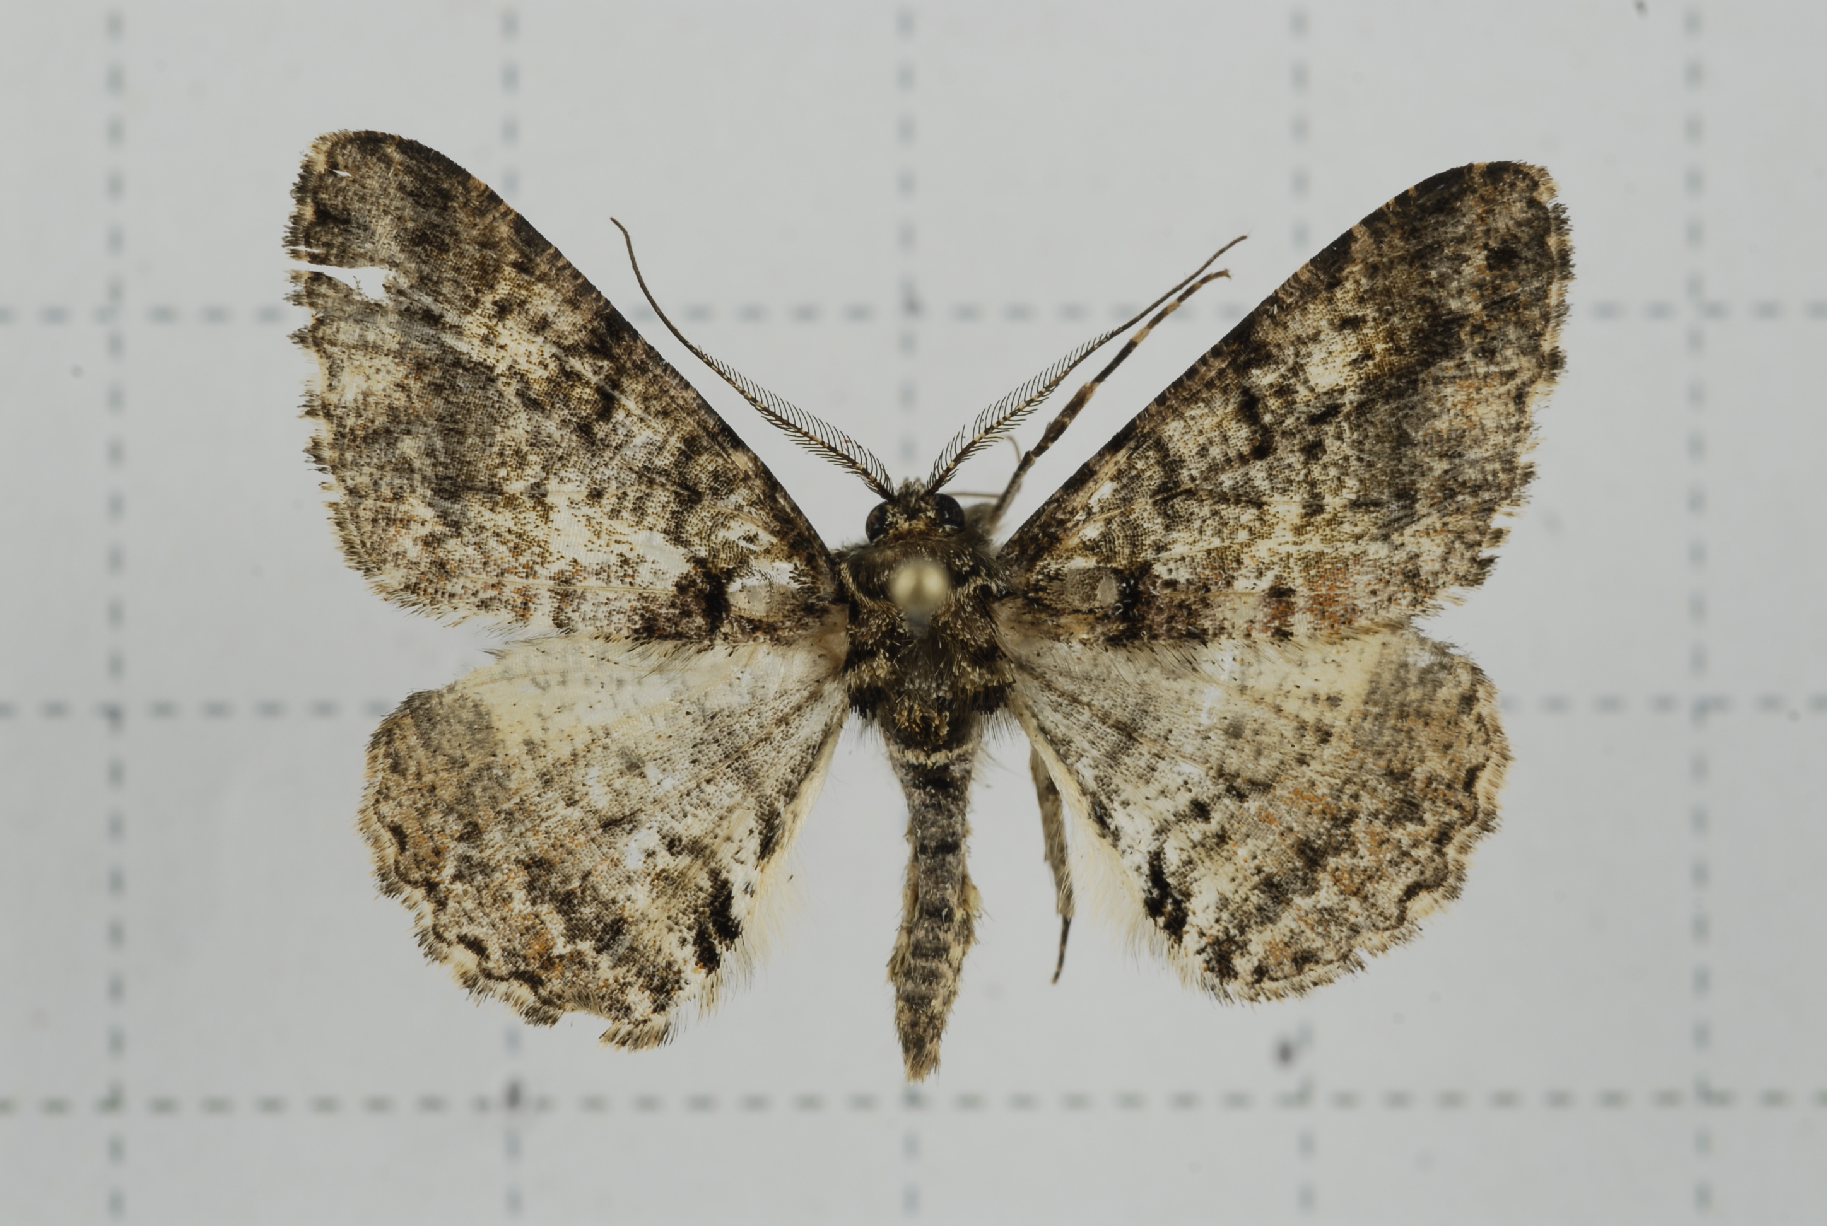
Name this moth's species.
Alcis taiwanovariegata
